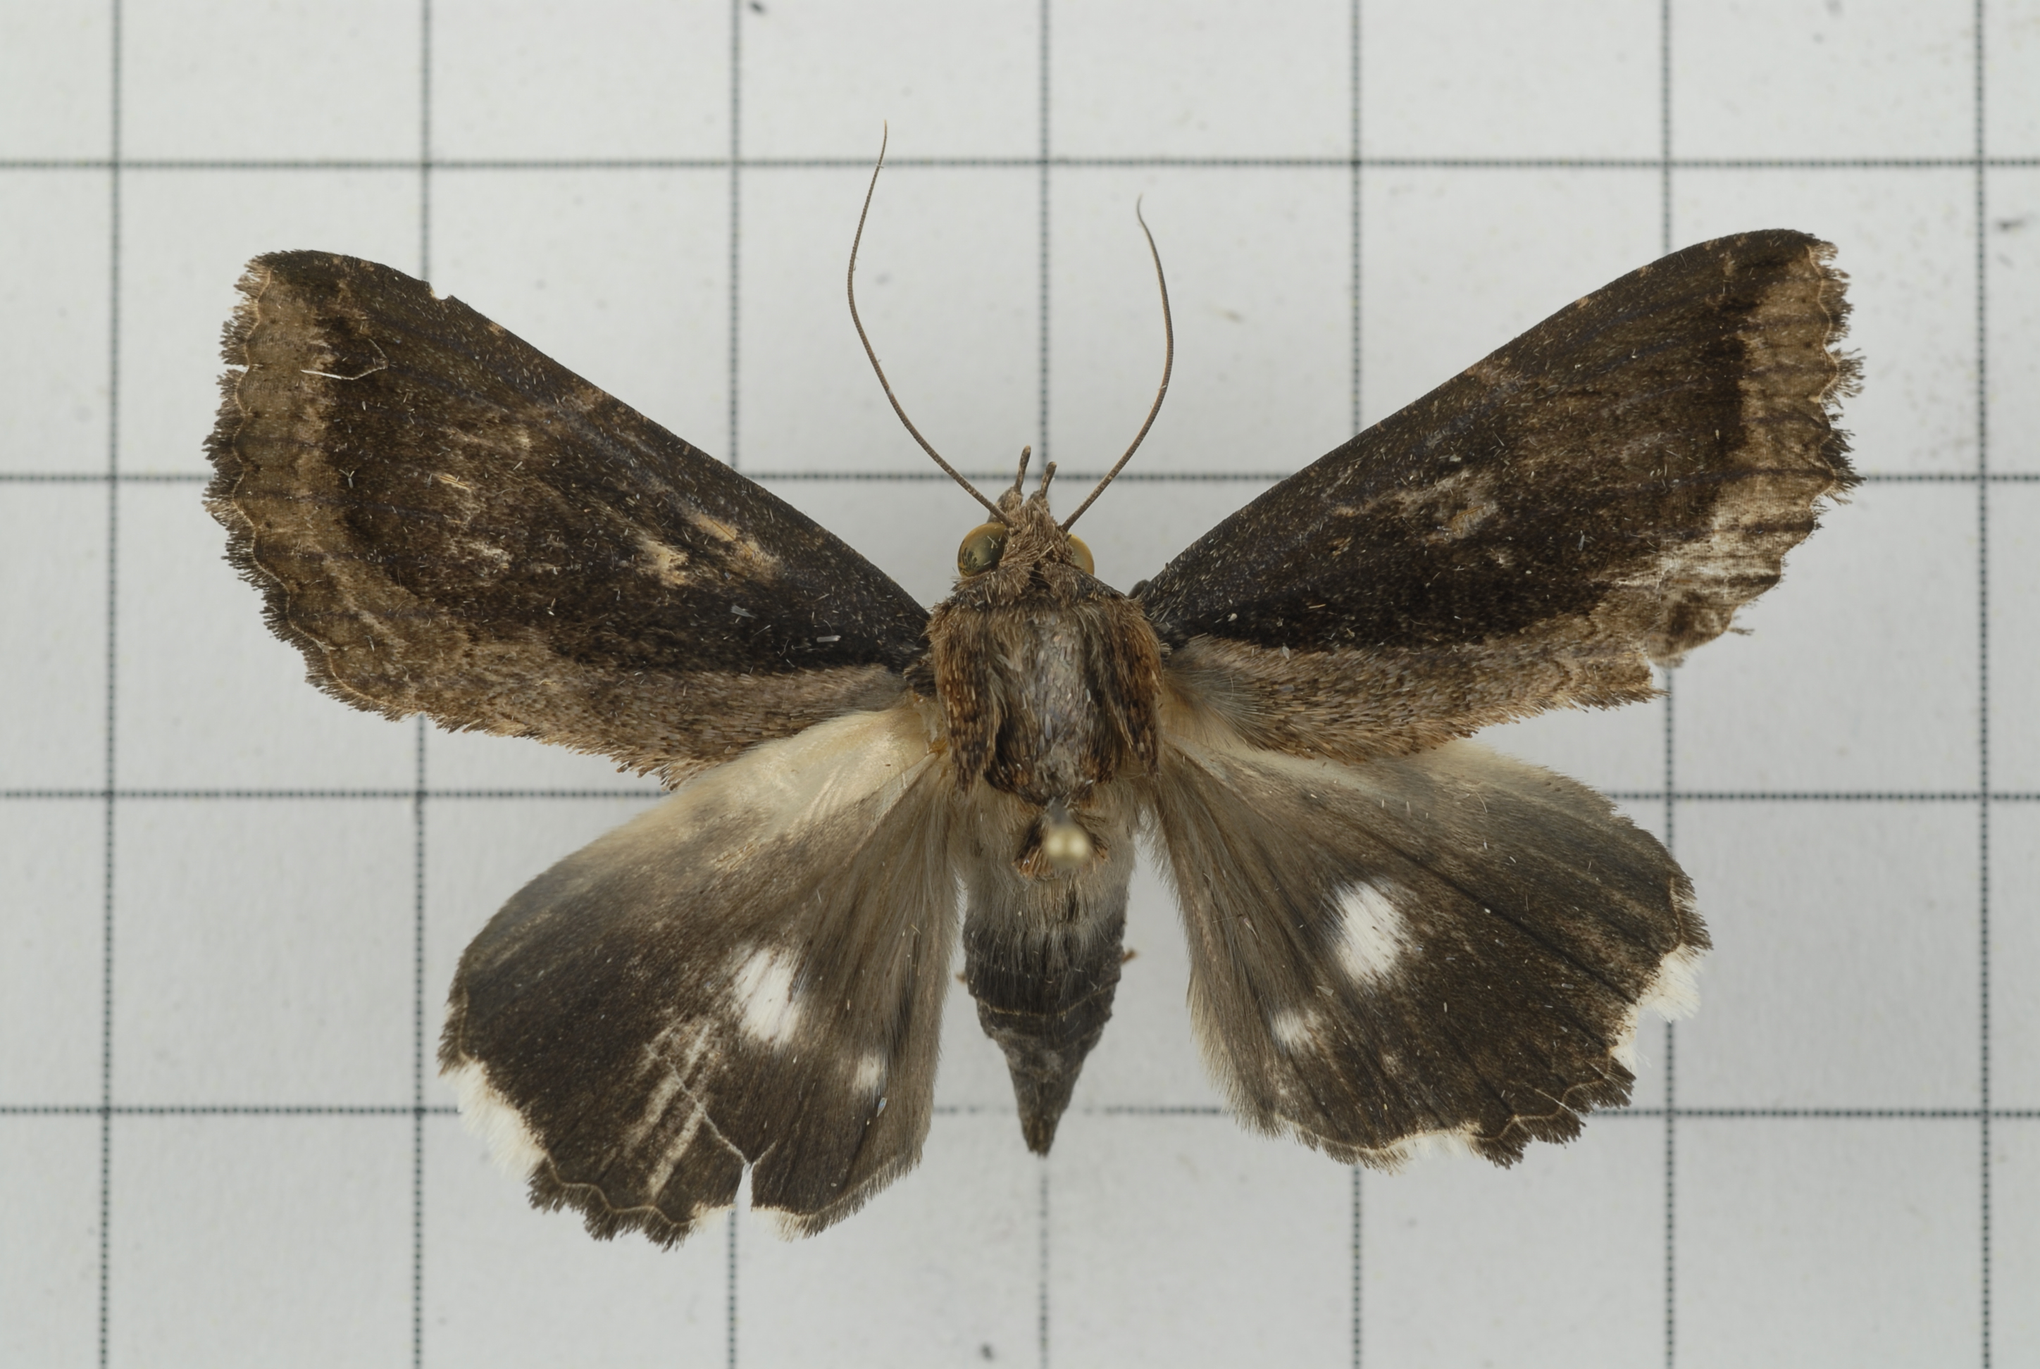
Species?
Ercheia cyllaria
